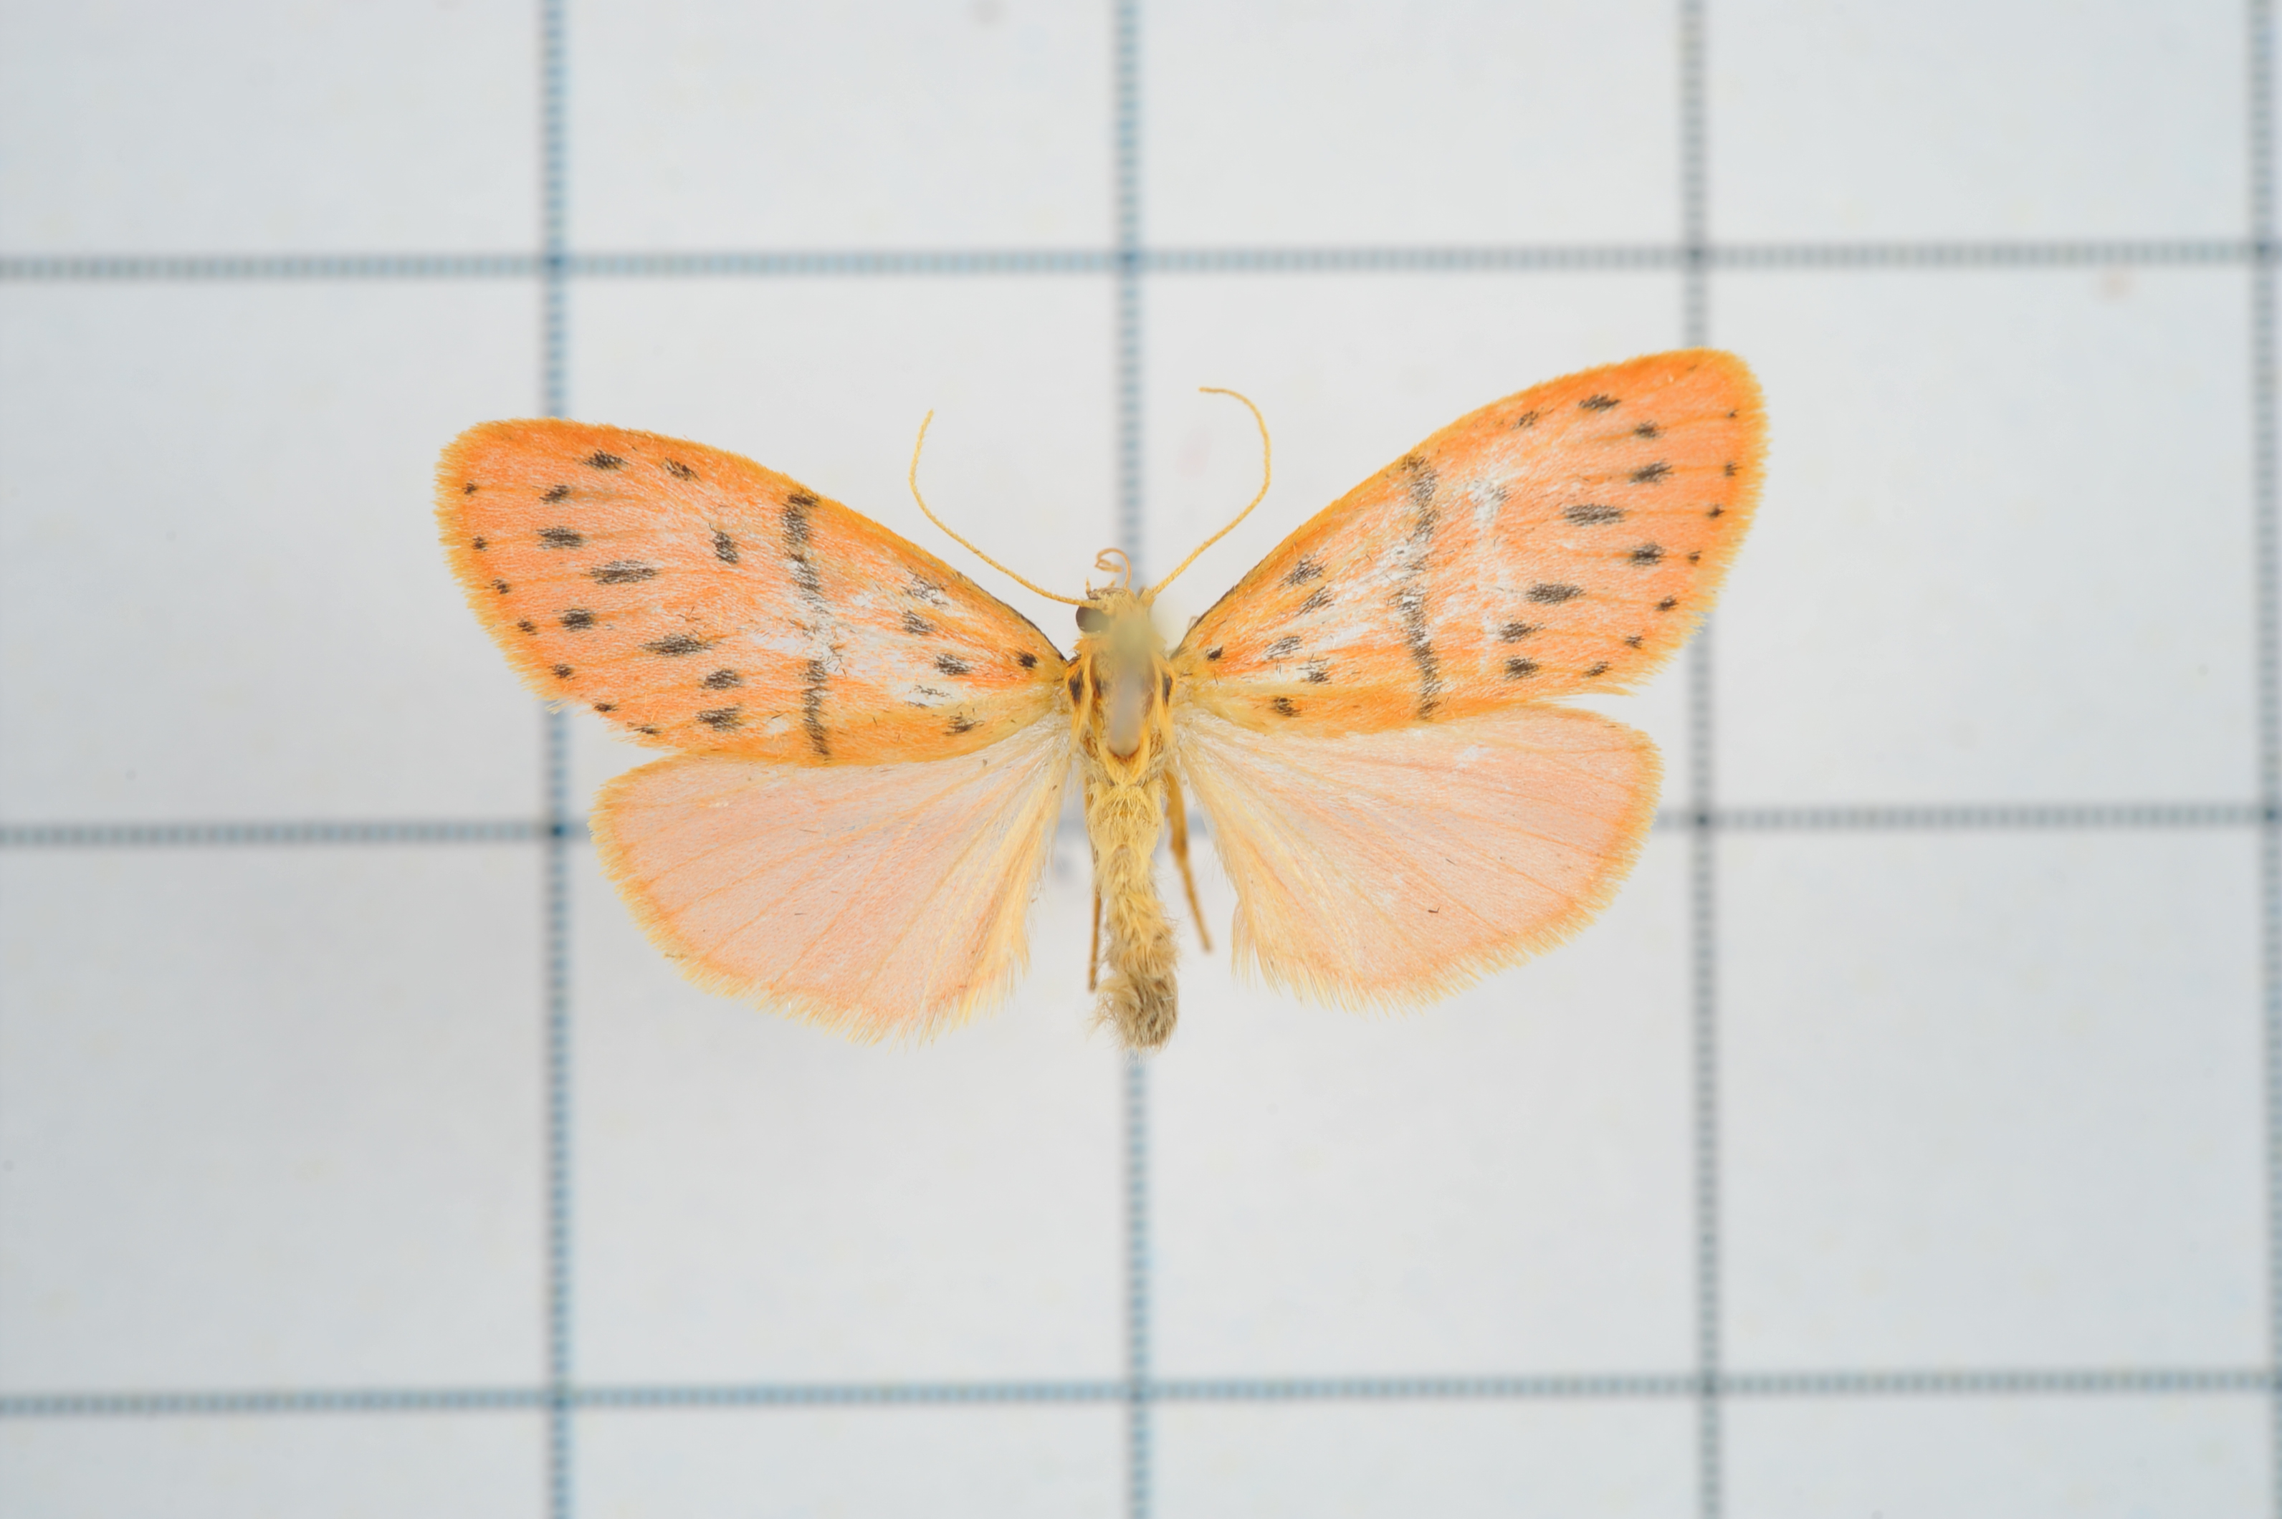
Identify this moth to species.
Miltochrista arcuata
